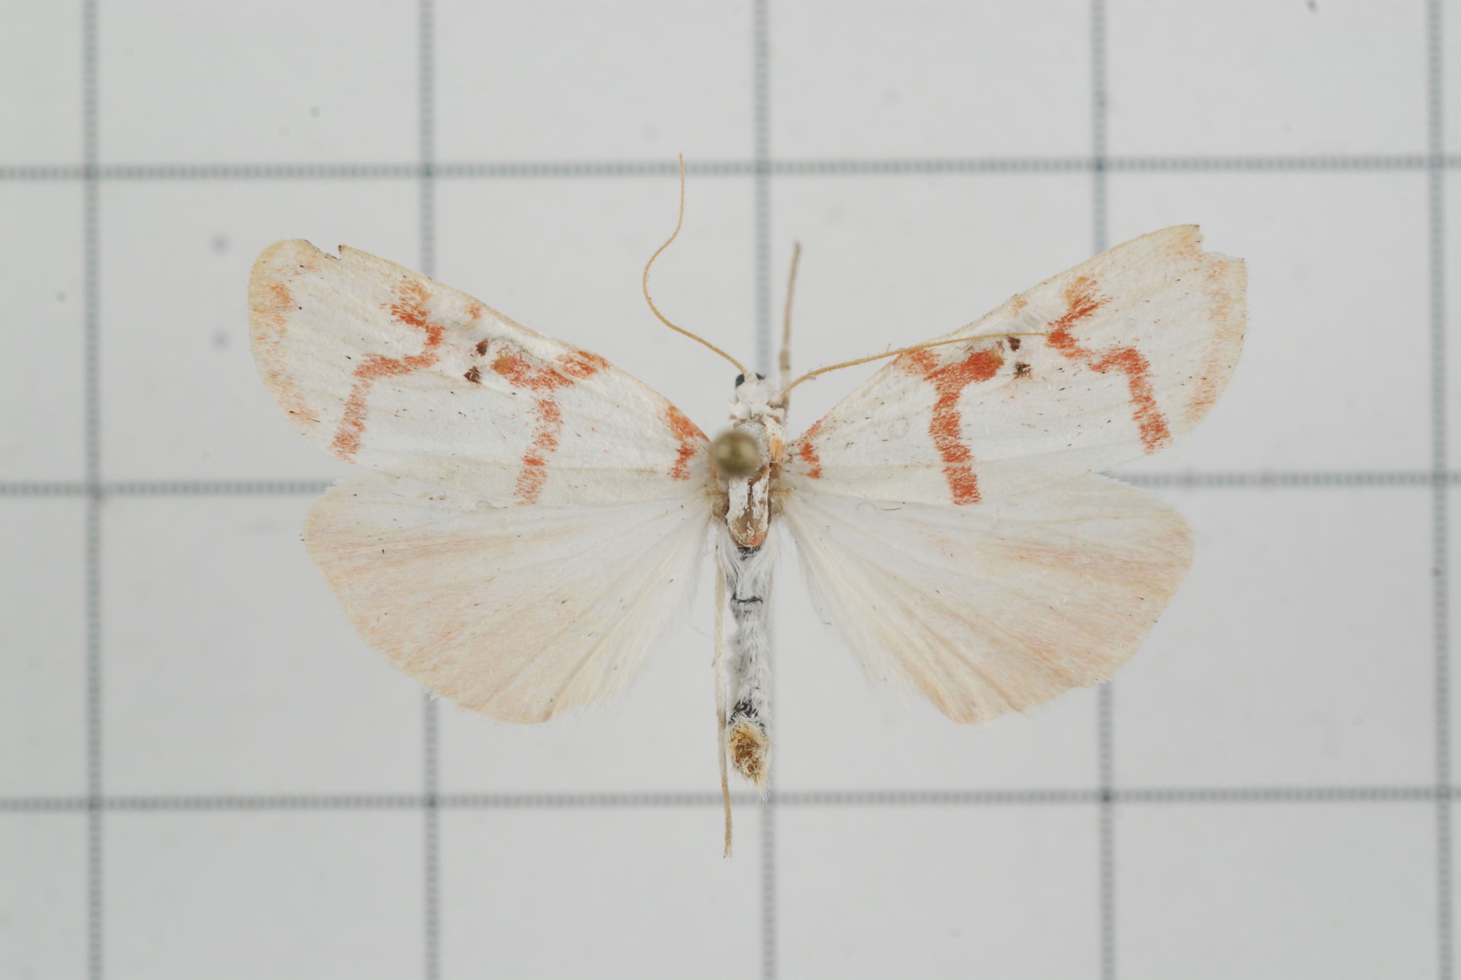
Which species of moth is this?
Cyana hamata hamata
